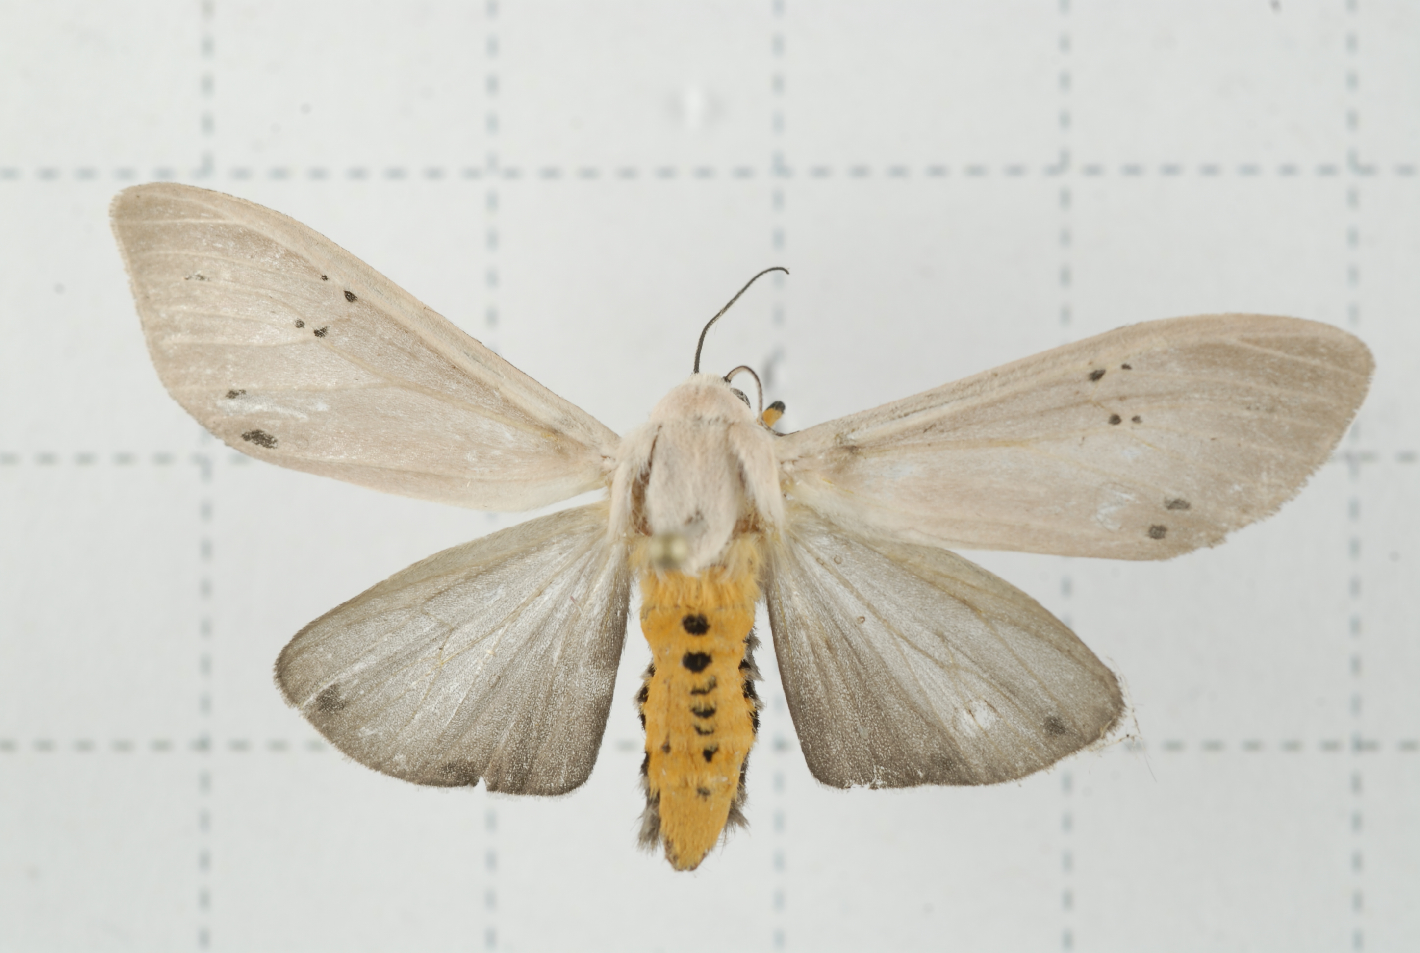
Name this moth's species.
Creatonotos transiens koni
